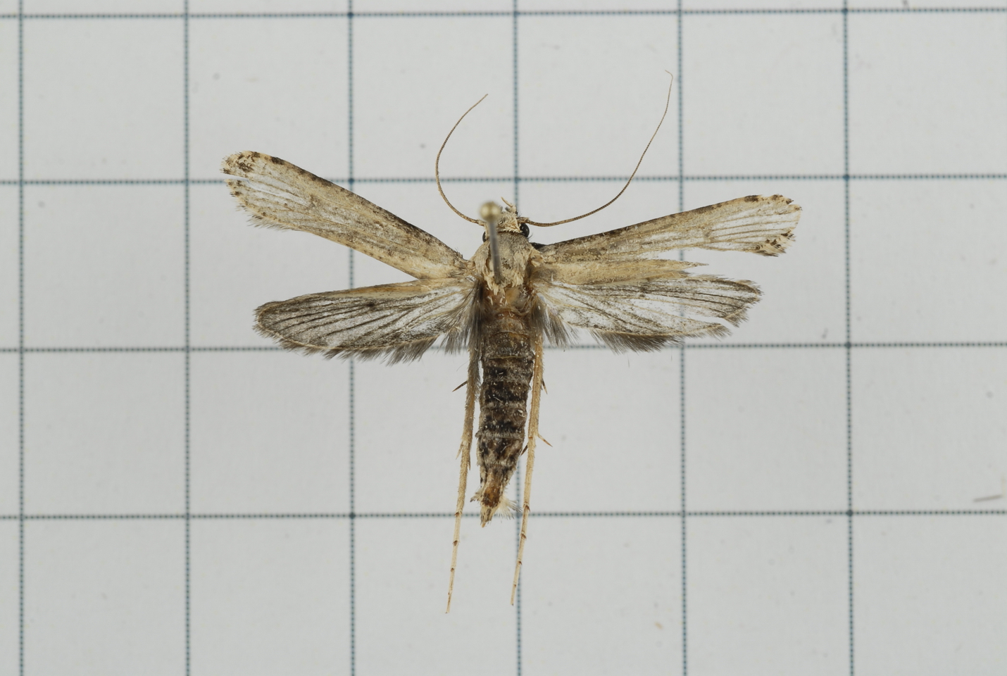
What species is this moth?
Gerontha dracuncula
